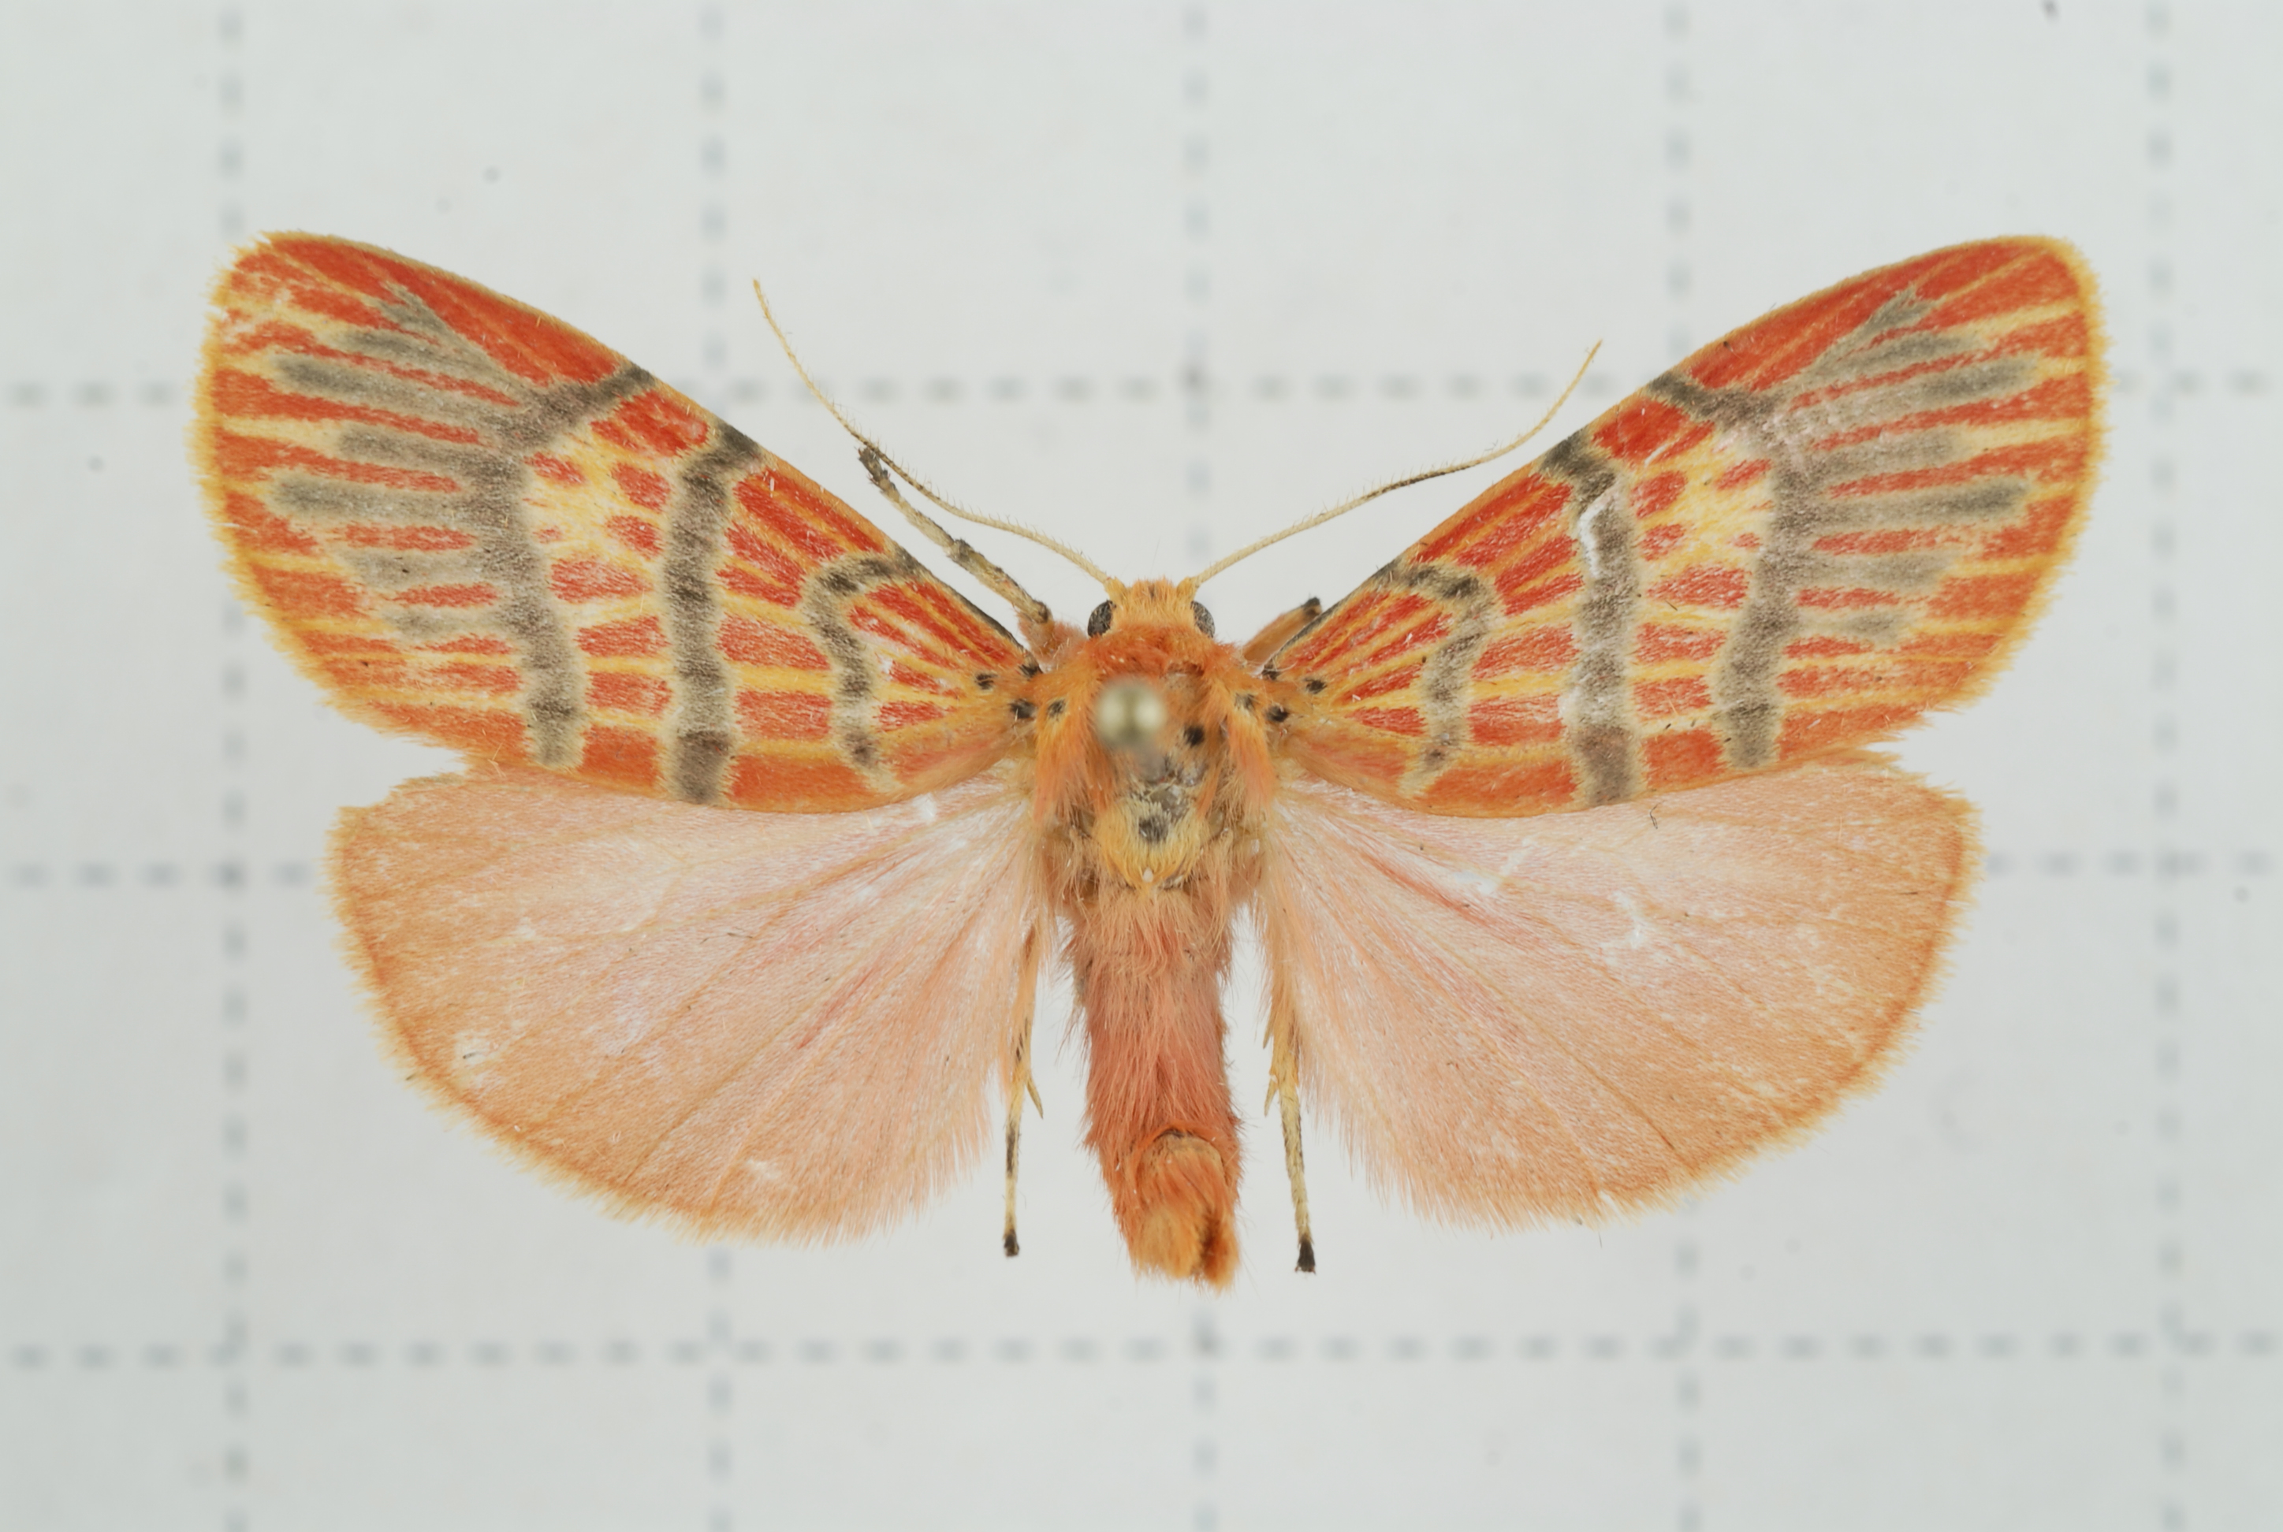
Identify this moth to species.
Barsine sauteri
